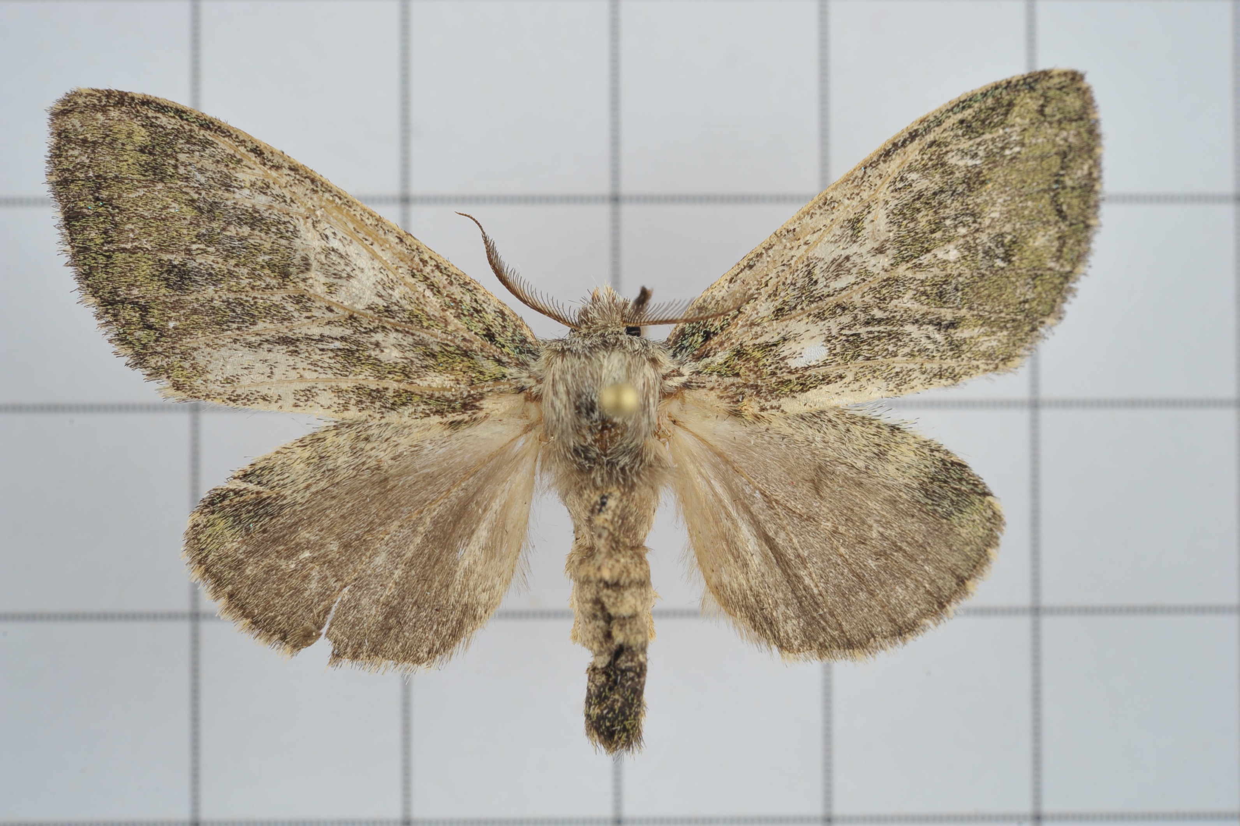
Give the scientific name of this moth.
Syntypistis cyanea cyanea
